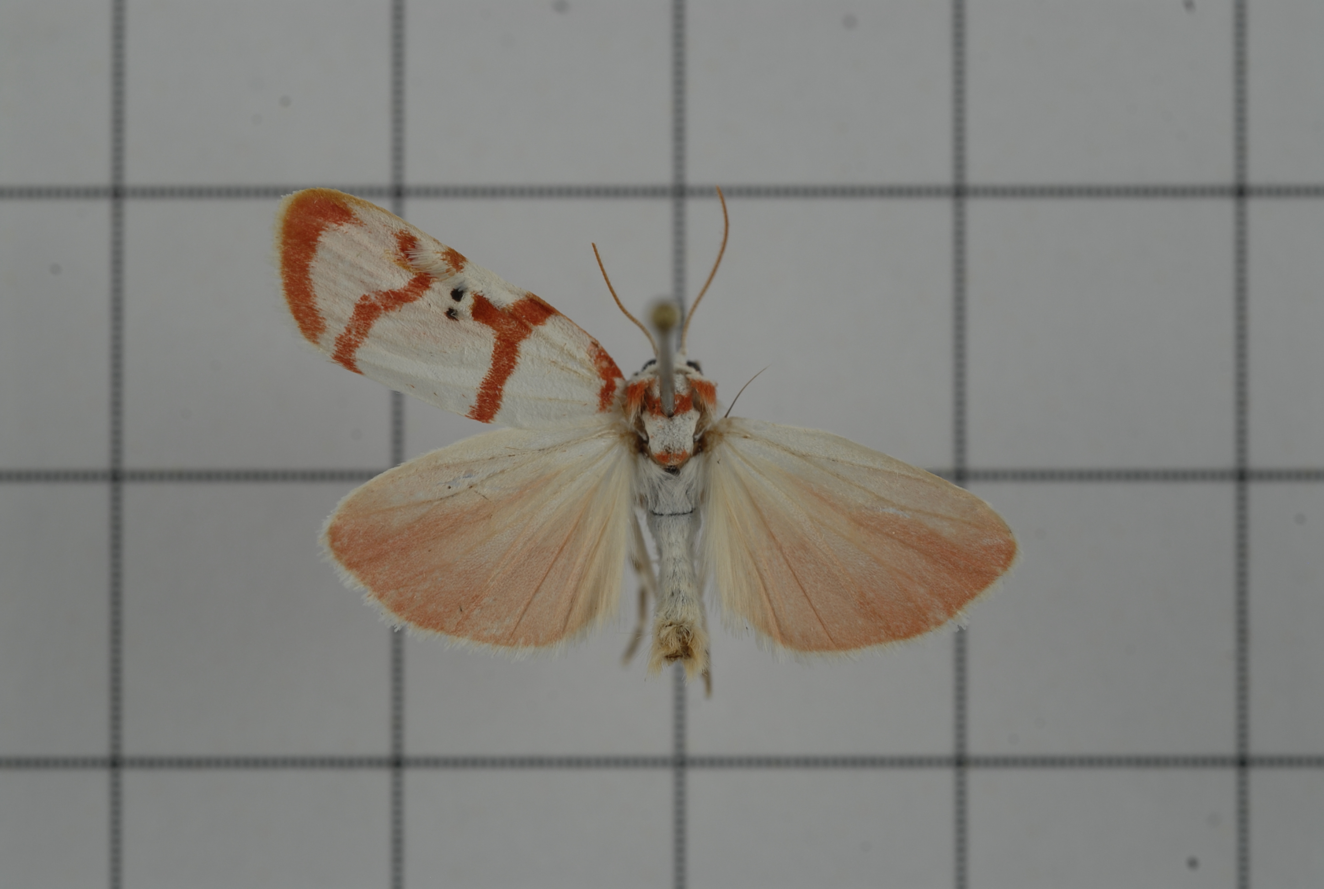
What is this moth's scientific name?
Cyana hamata hamata
